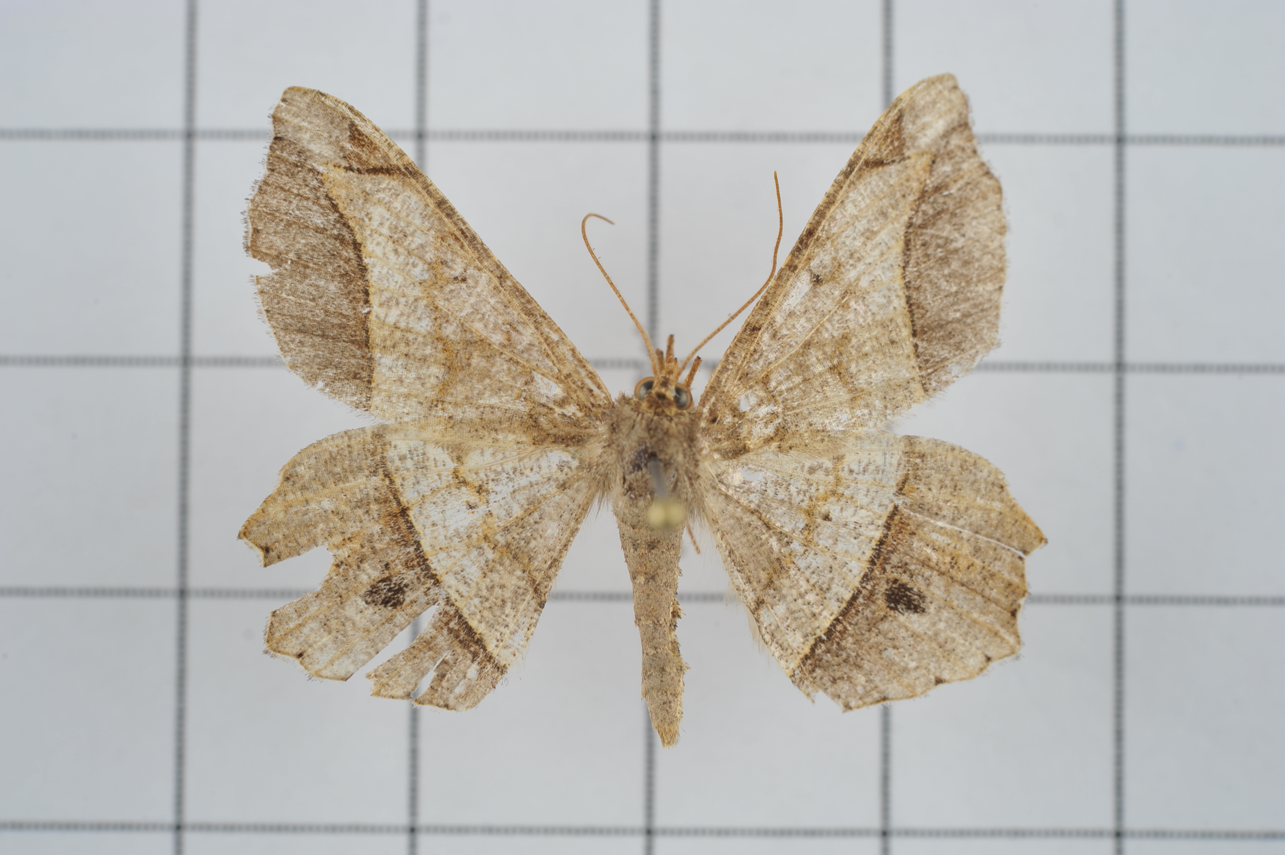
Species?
Chiasmia monticolaria notia
